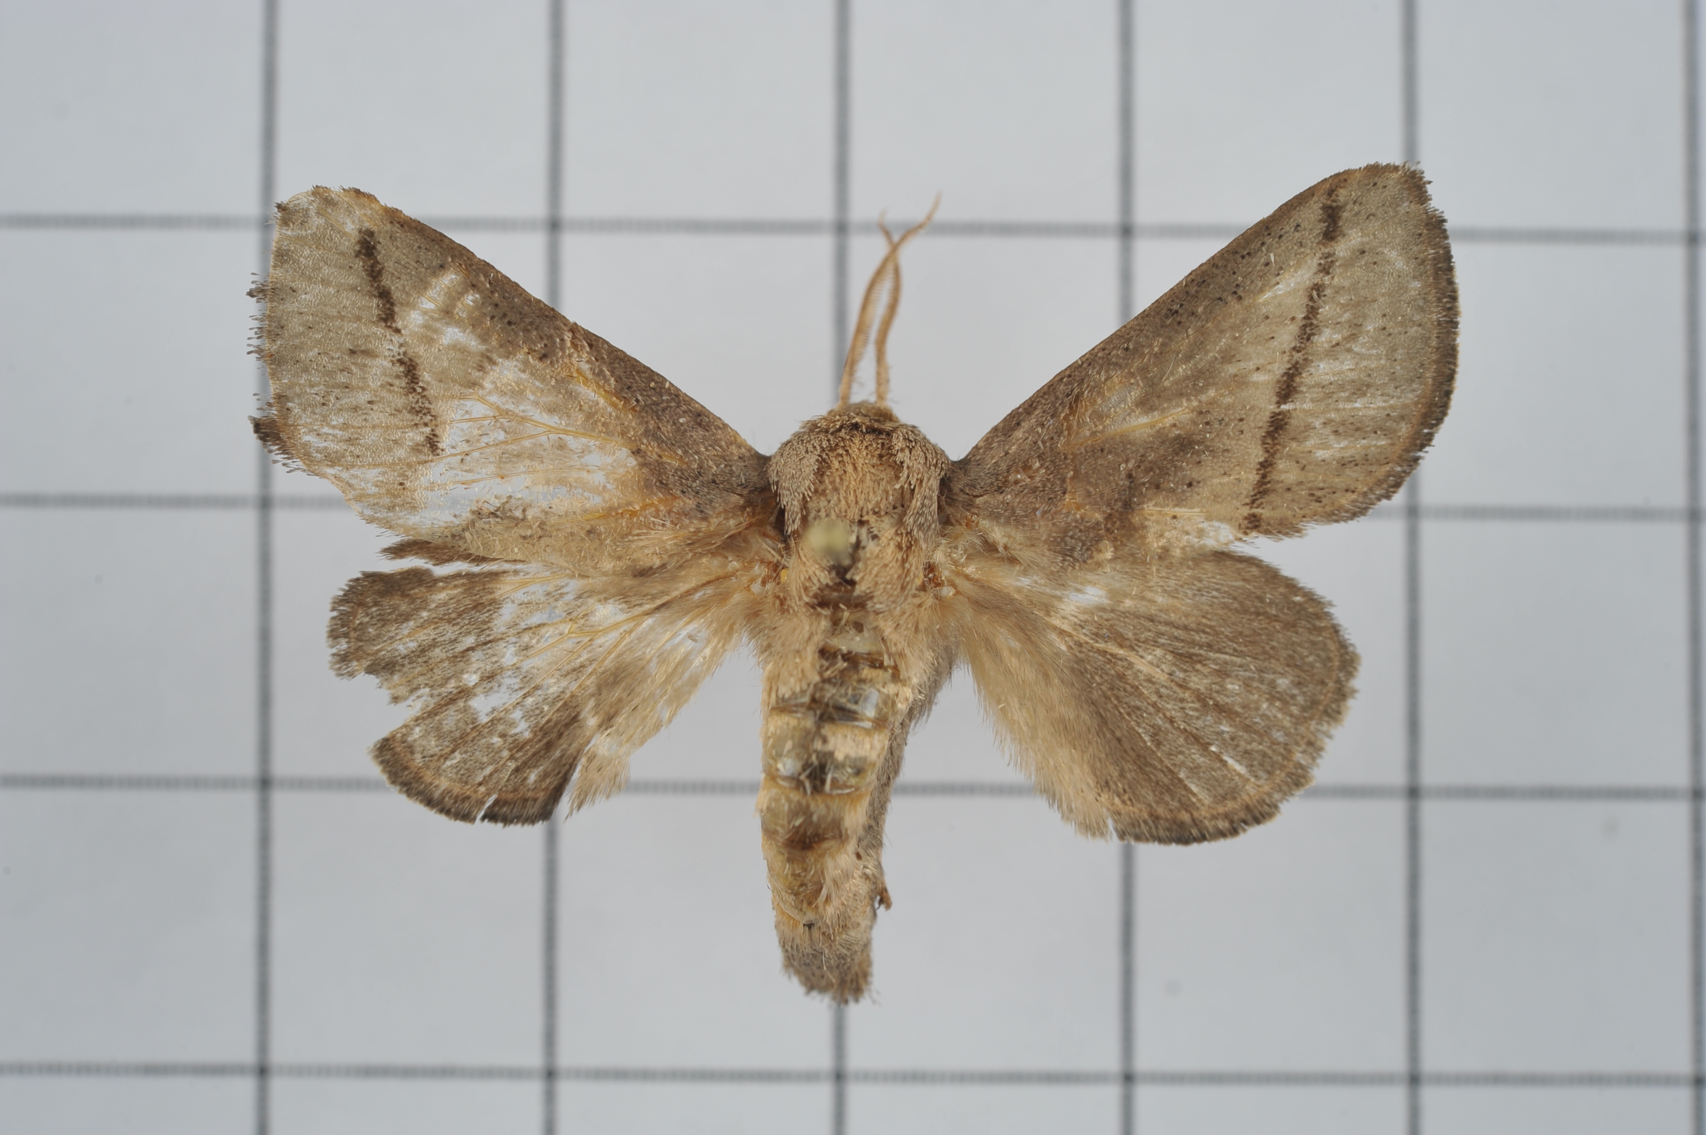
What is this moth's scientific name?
Thosea sinensis
